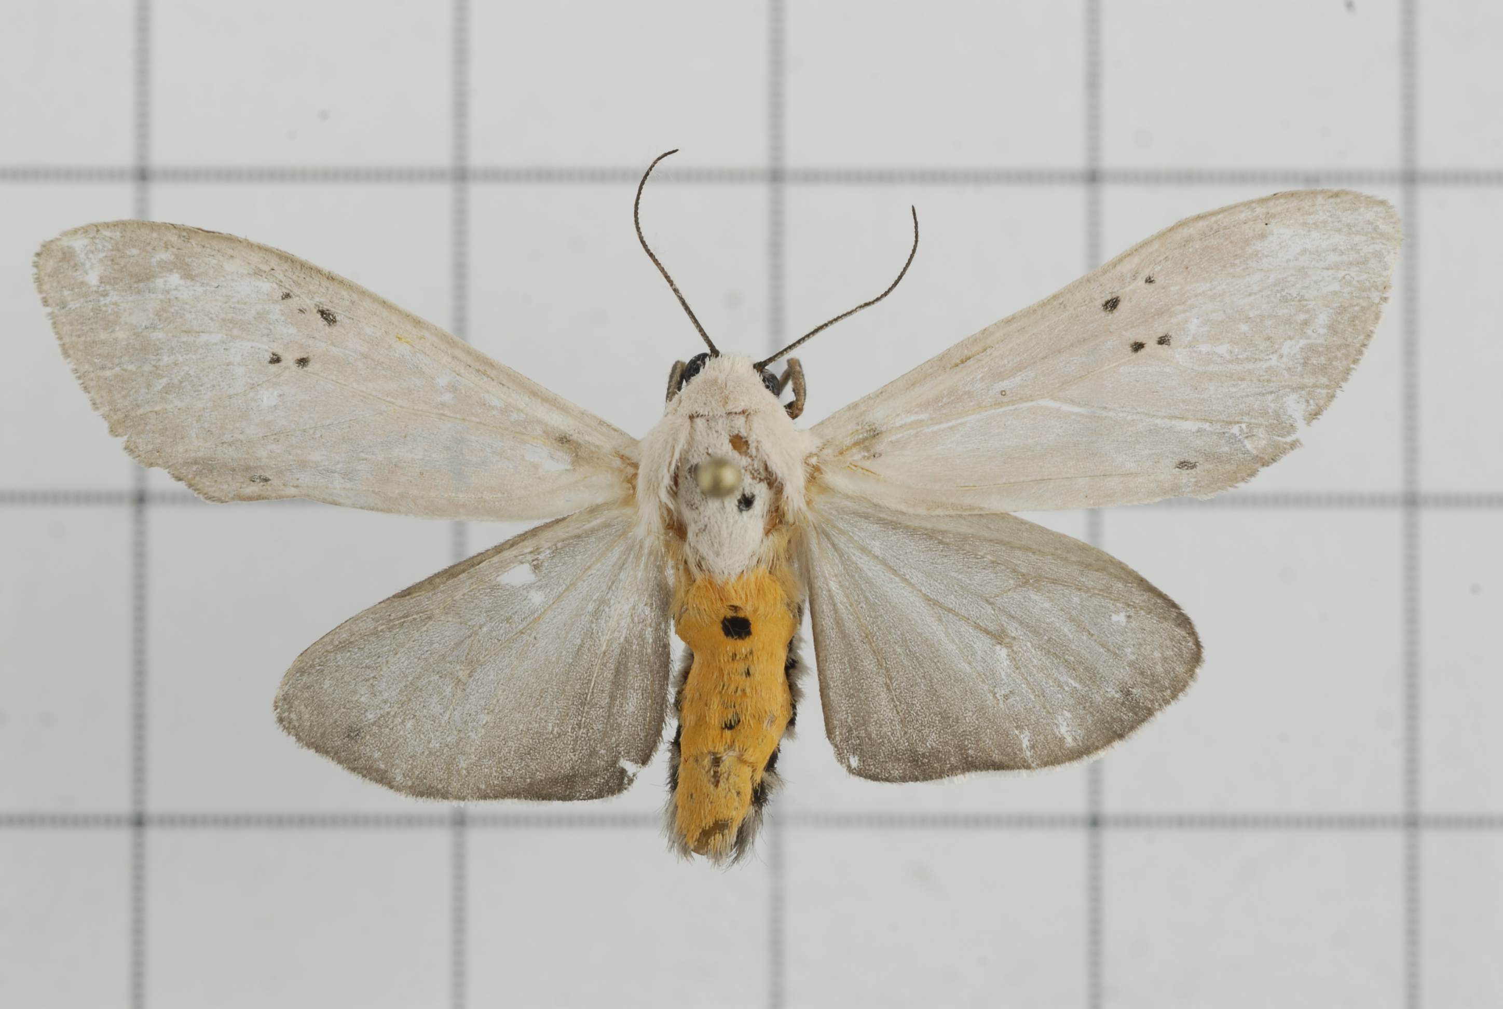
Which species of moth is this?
Creatonotos transiens koni
